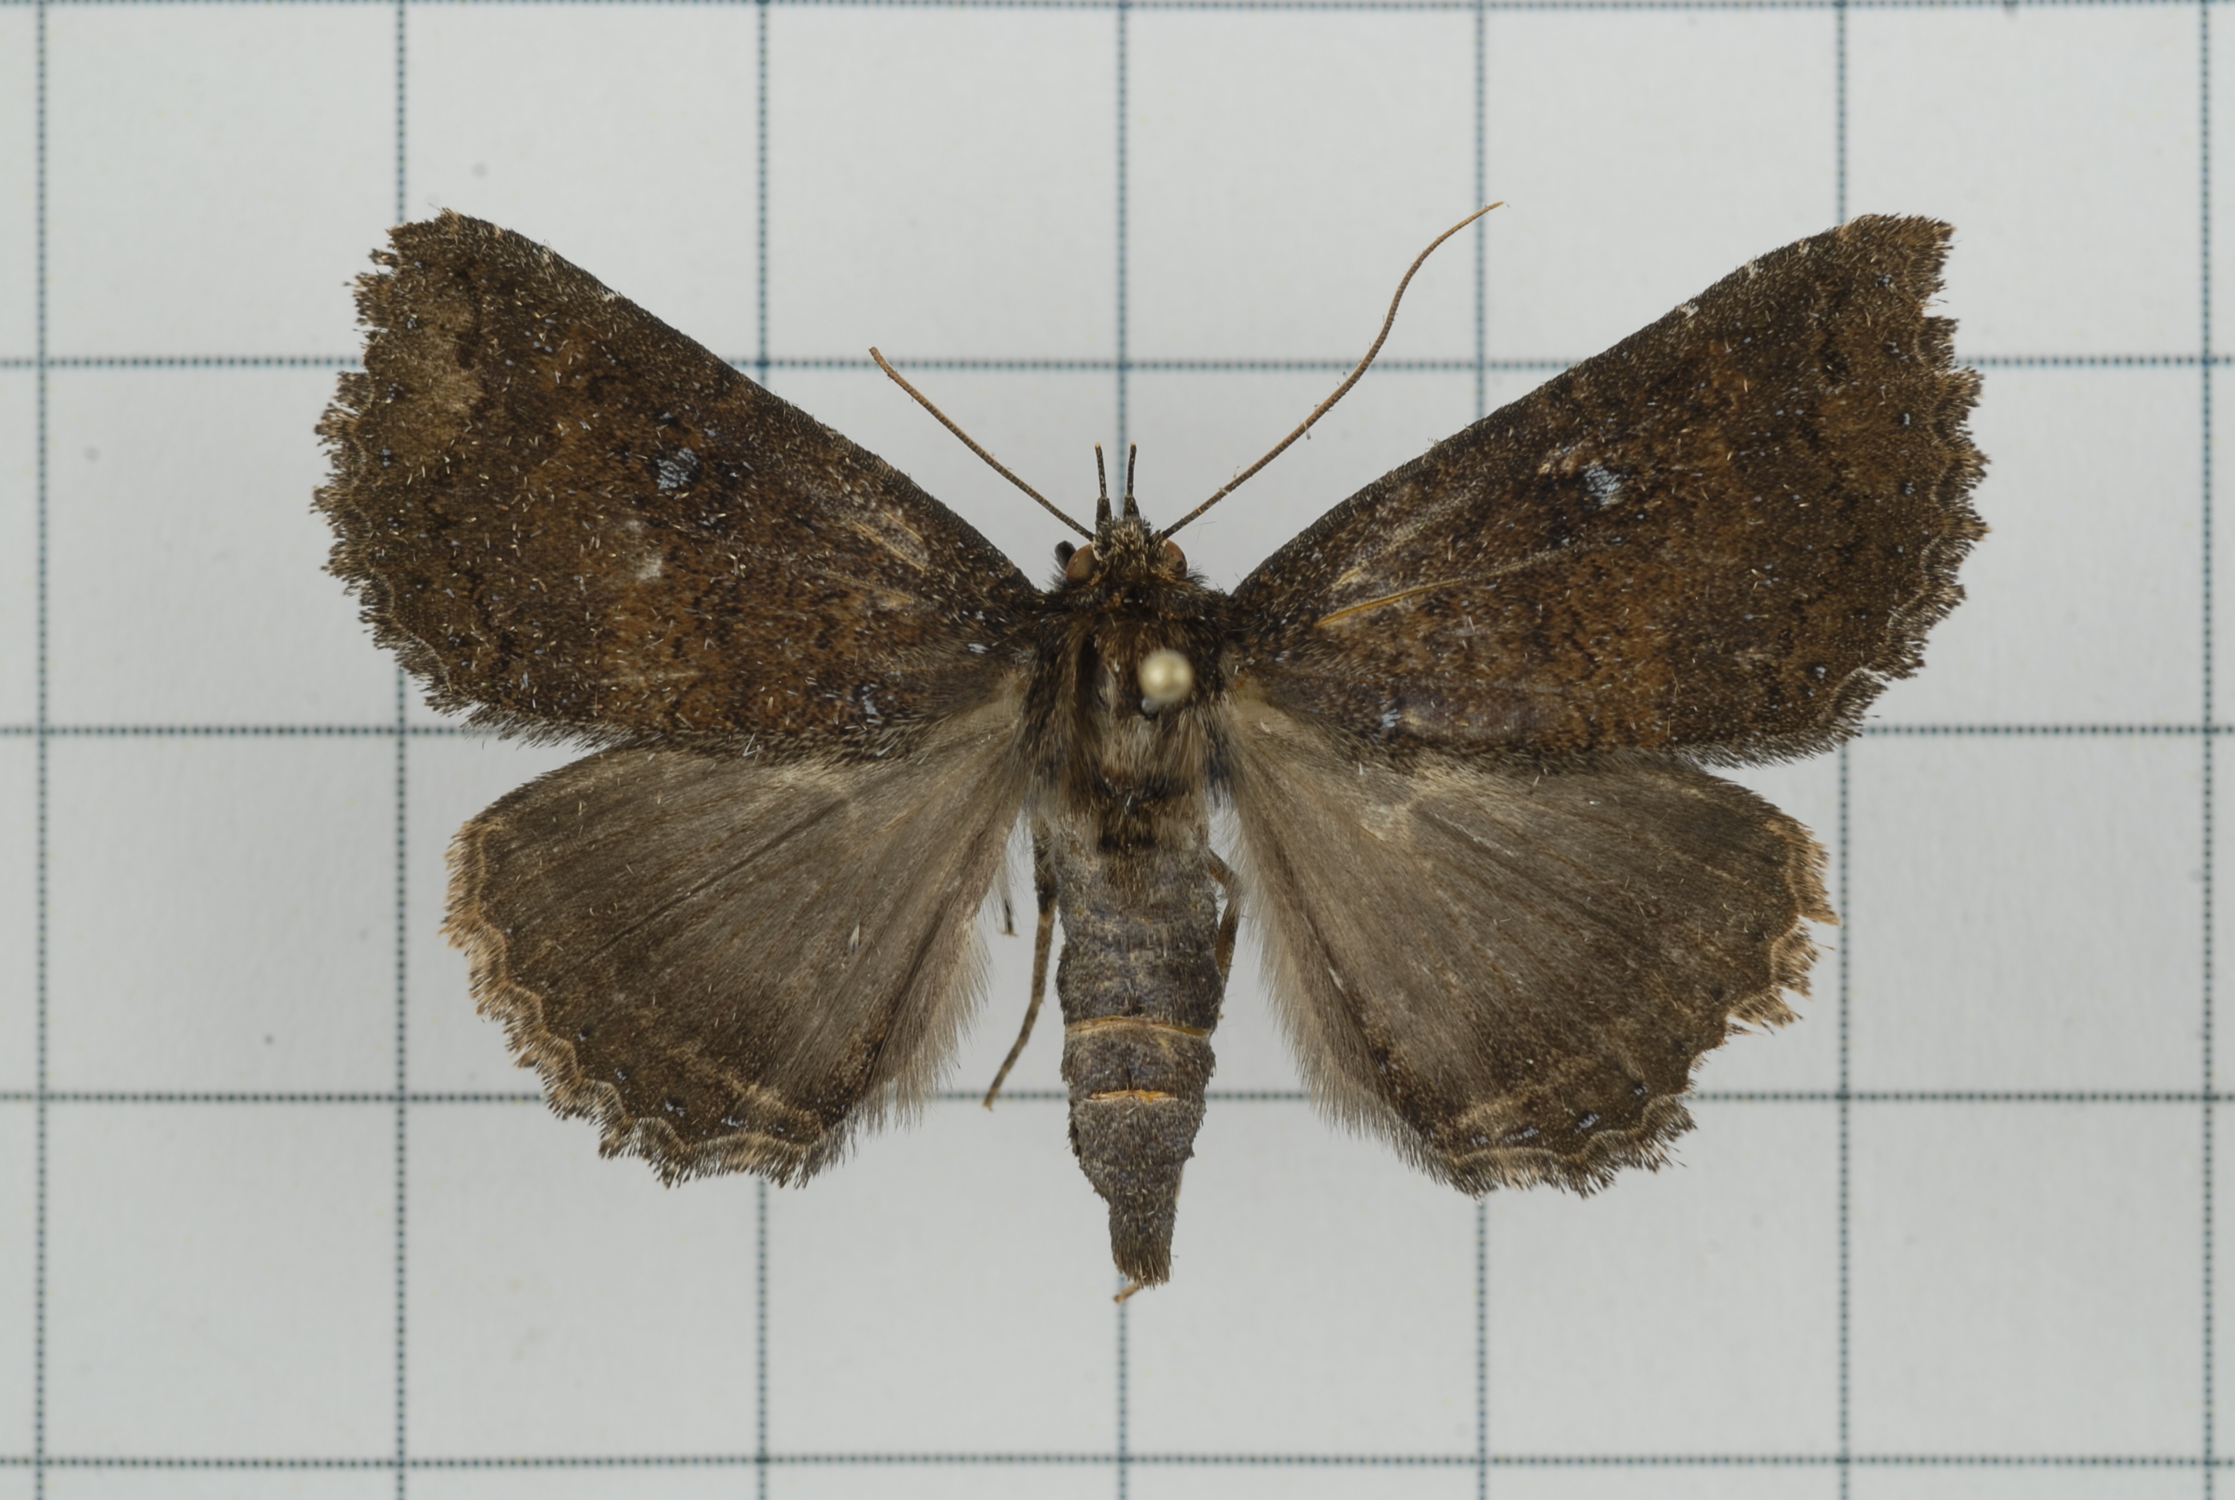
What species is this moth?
Hypersypnoides punctosa
